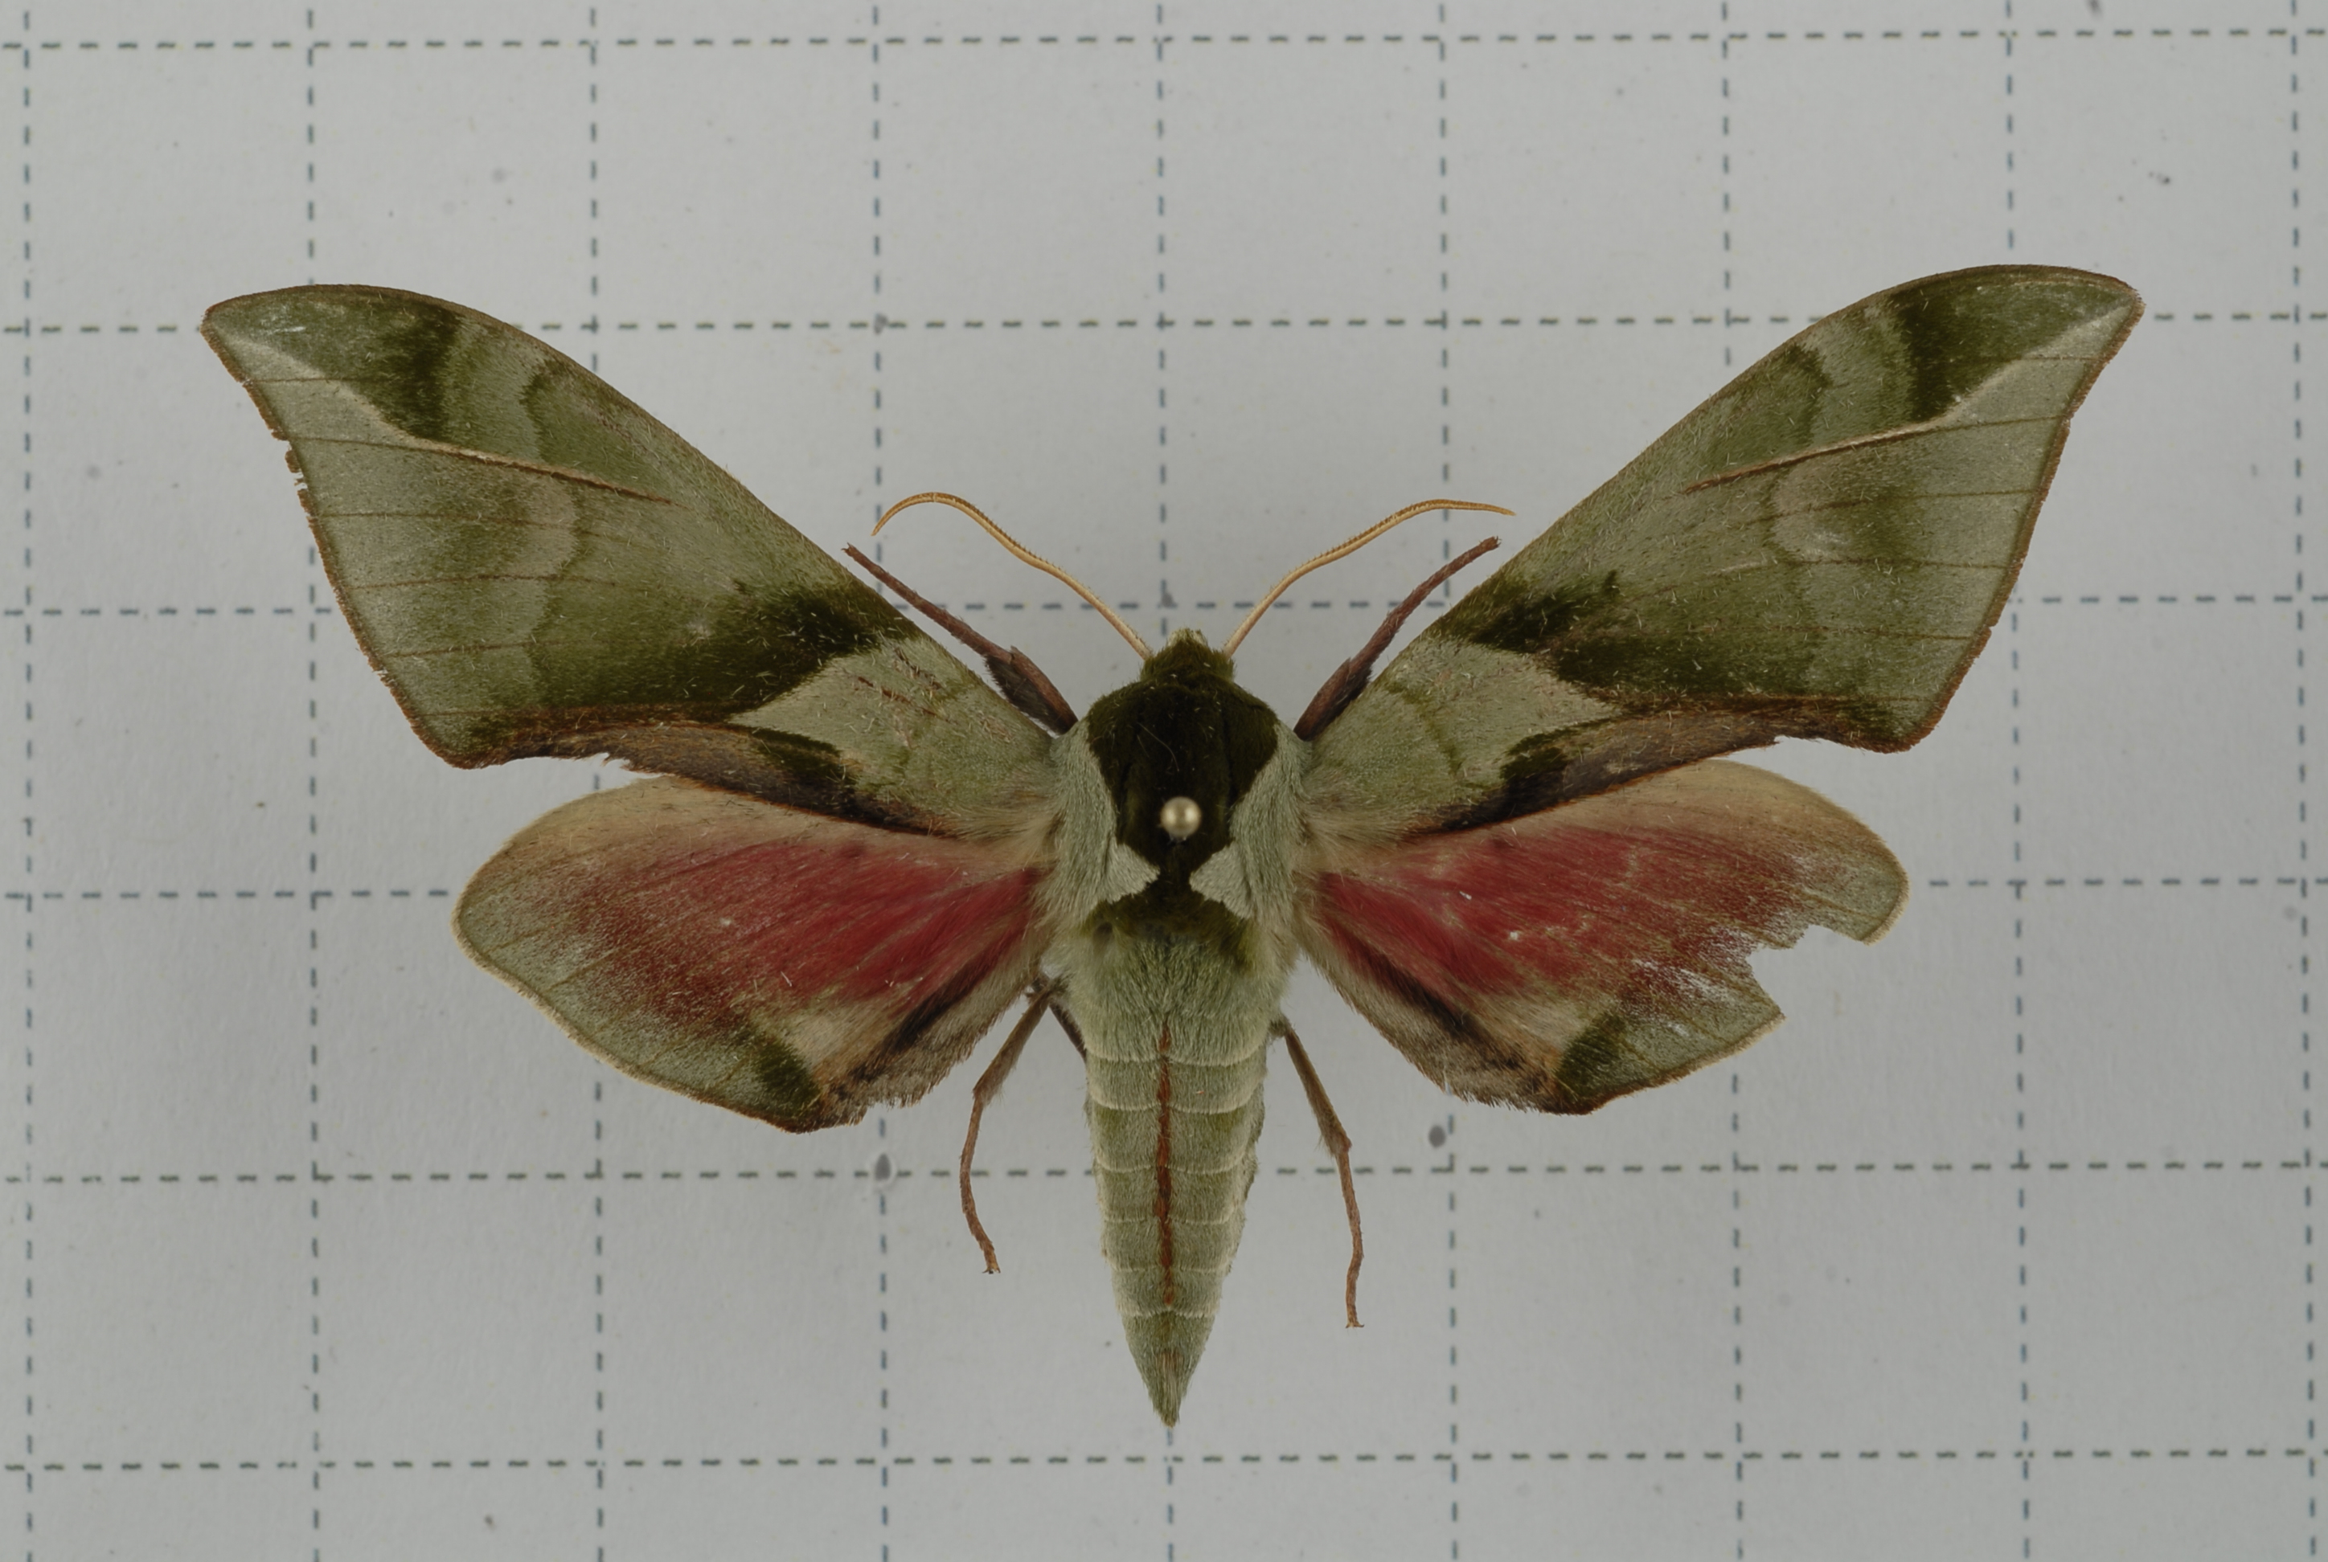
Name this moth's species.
Callambulyx tatarinovii formosana
